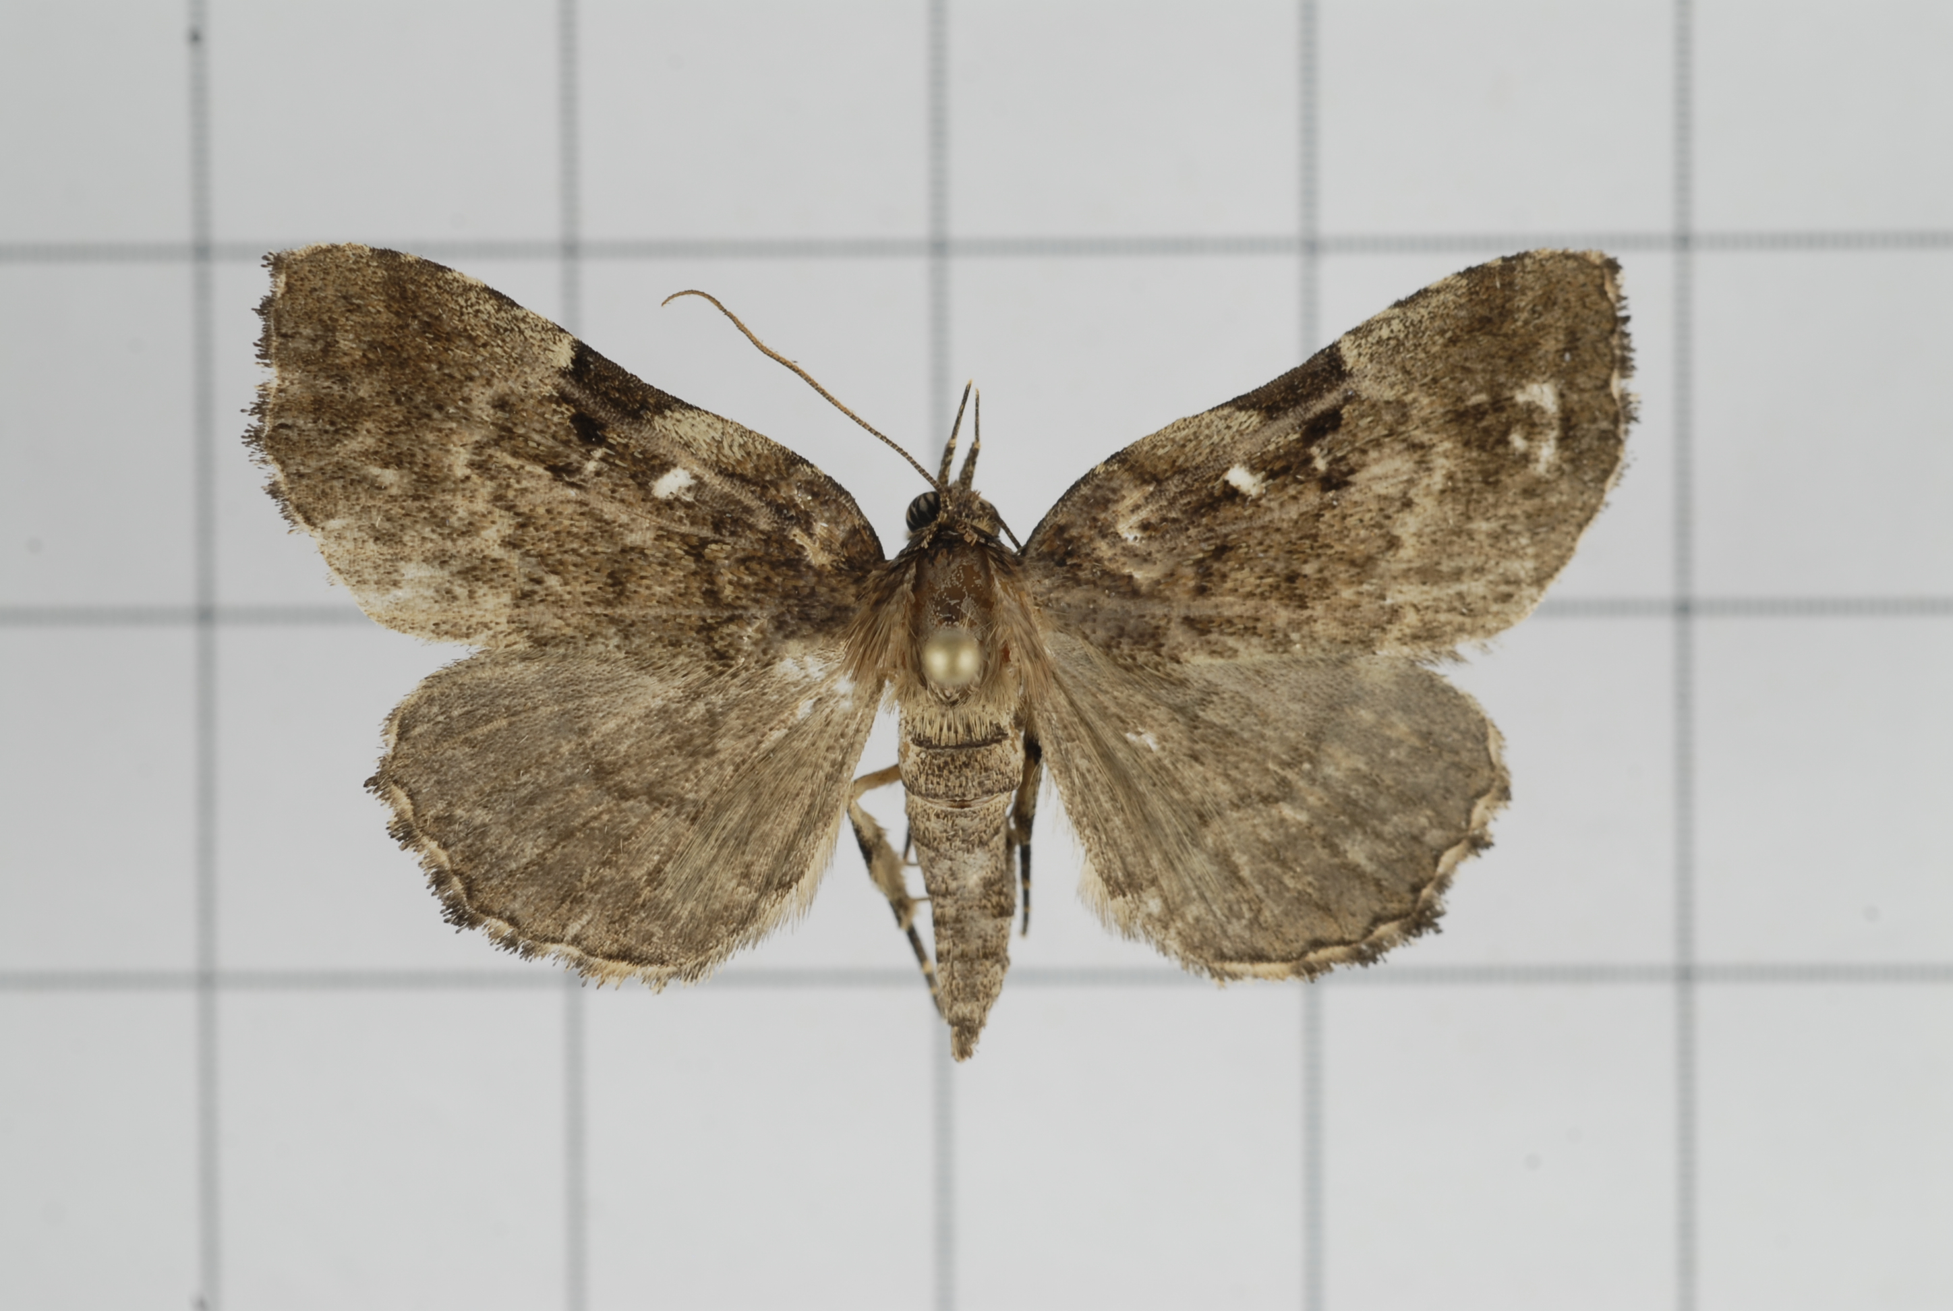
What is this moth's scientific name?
Hyposemansis albipuncta
